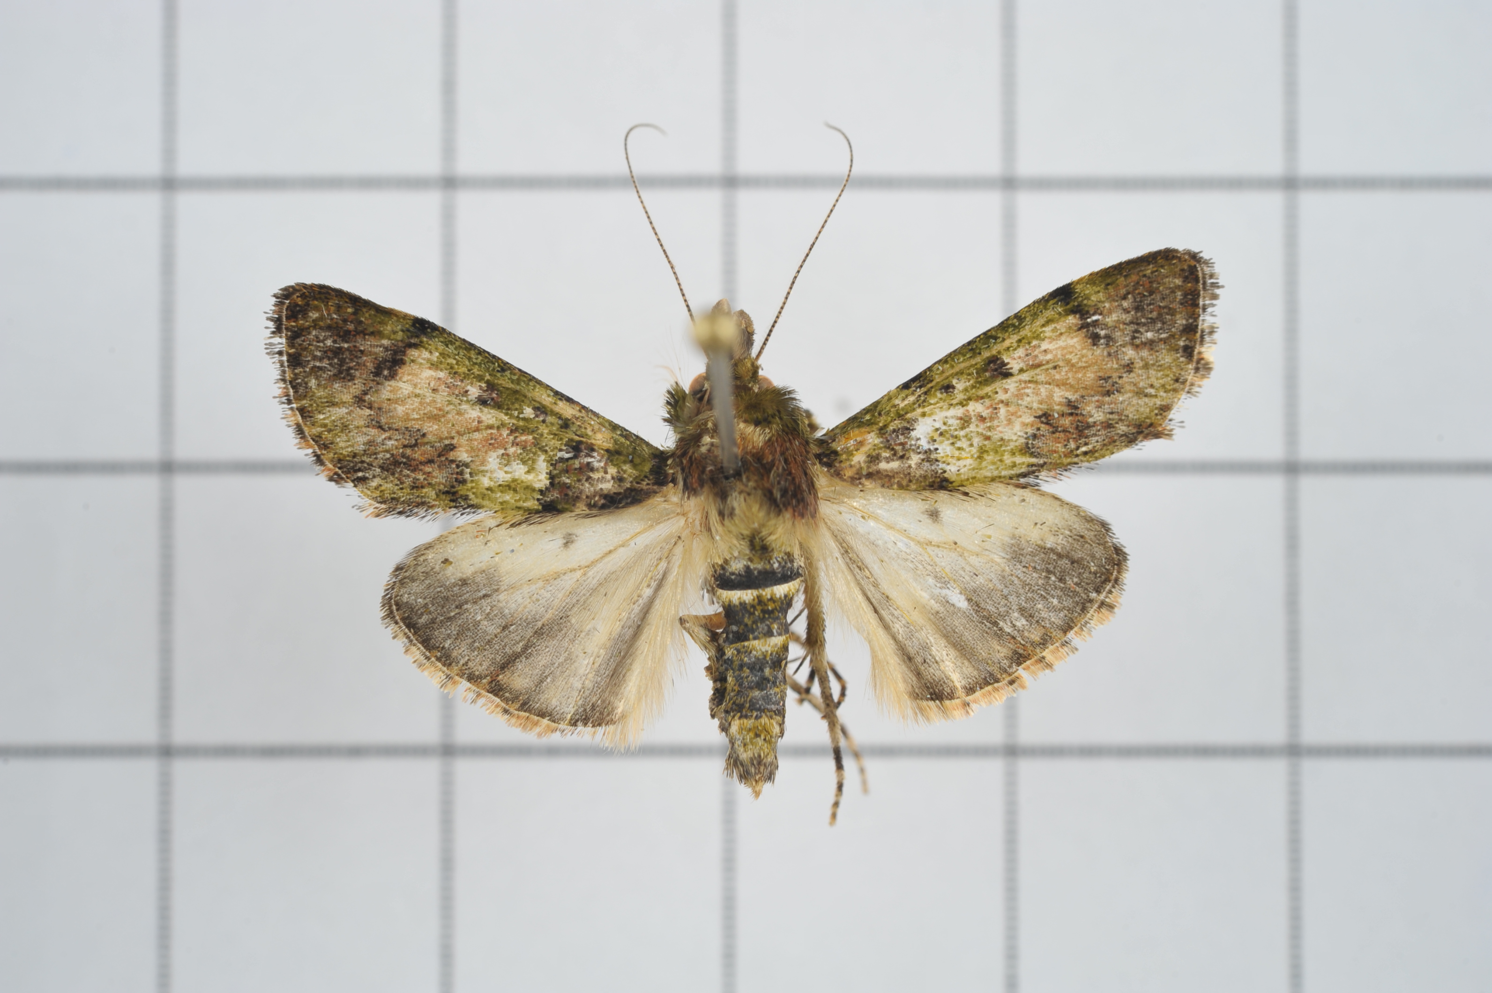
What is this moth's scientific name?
Teliphasa nubilosa
